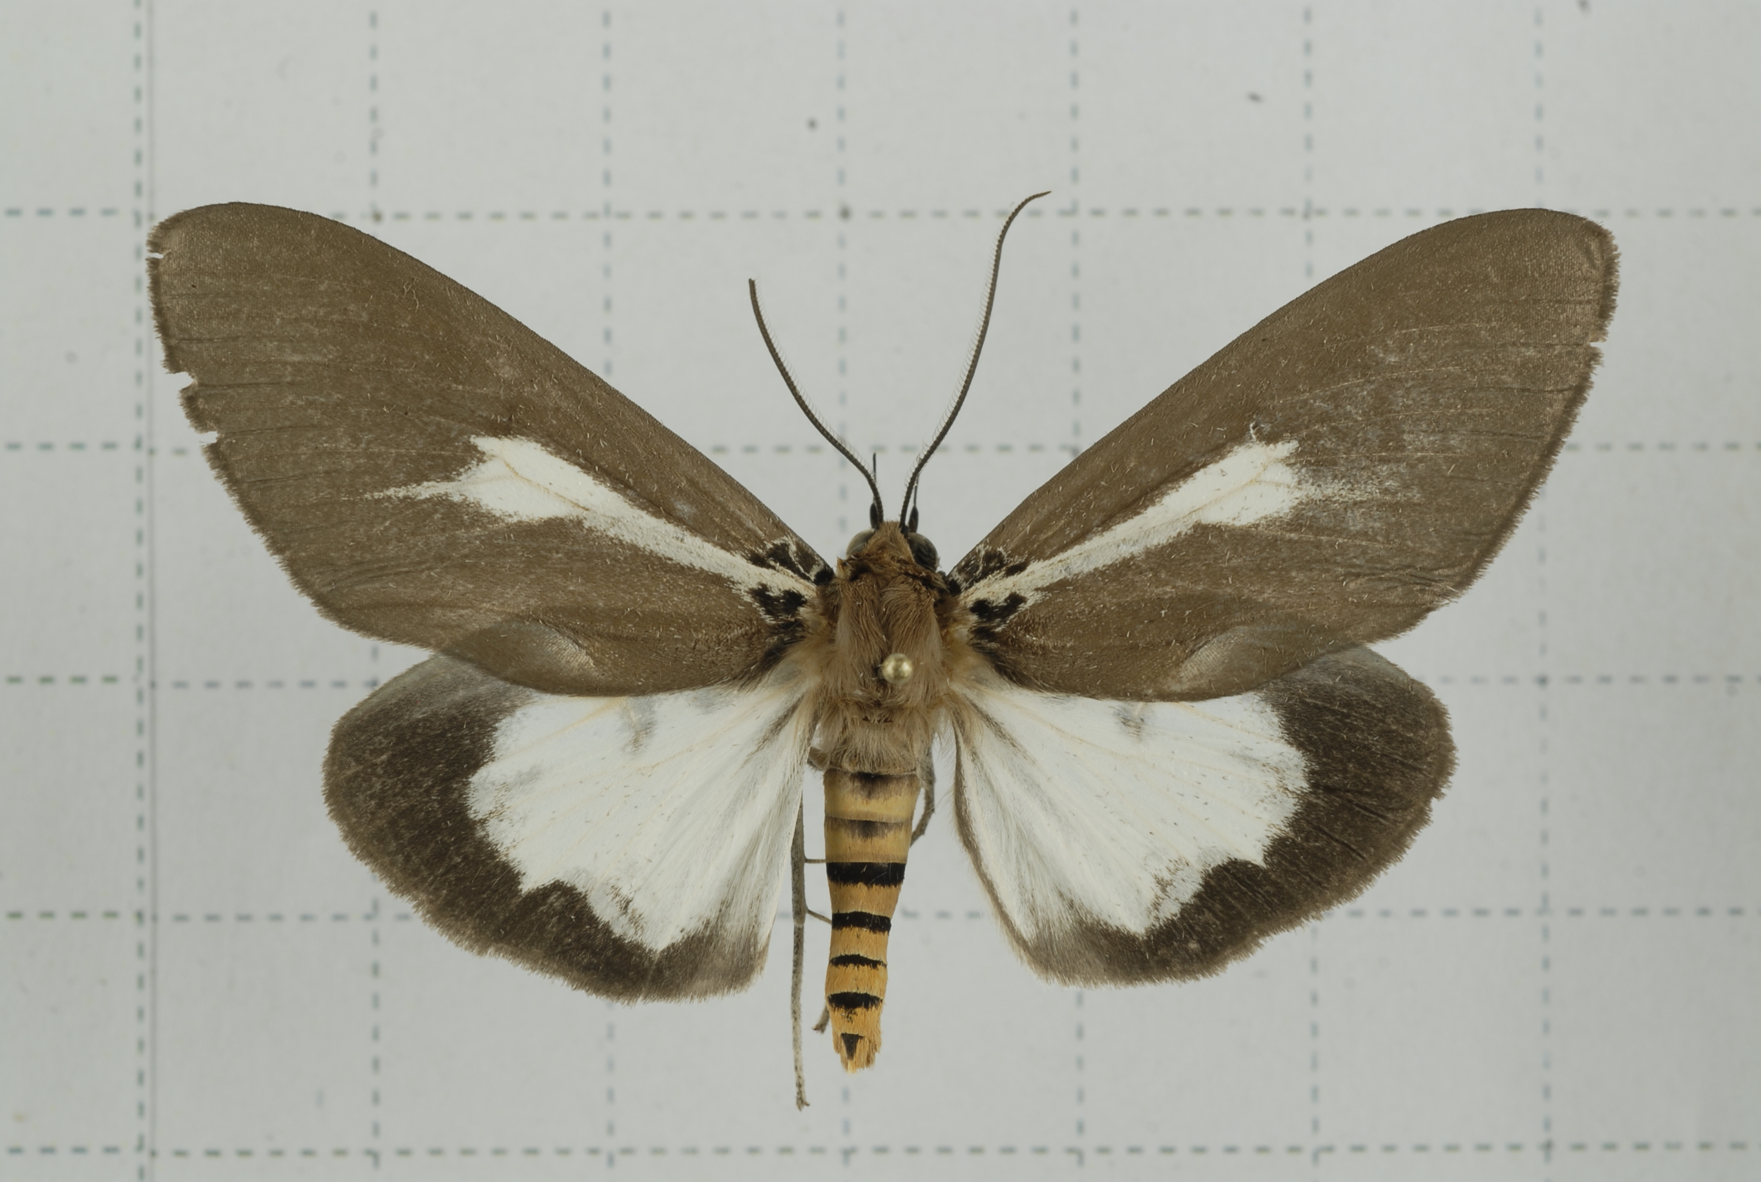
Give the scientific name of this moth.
Asota heliconia zebrina
